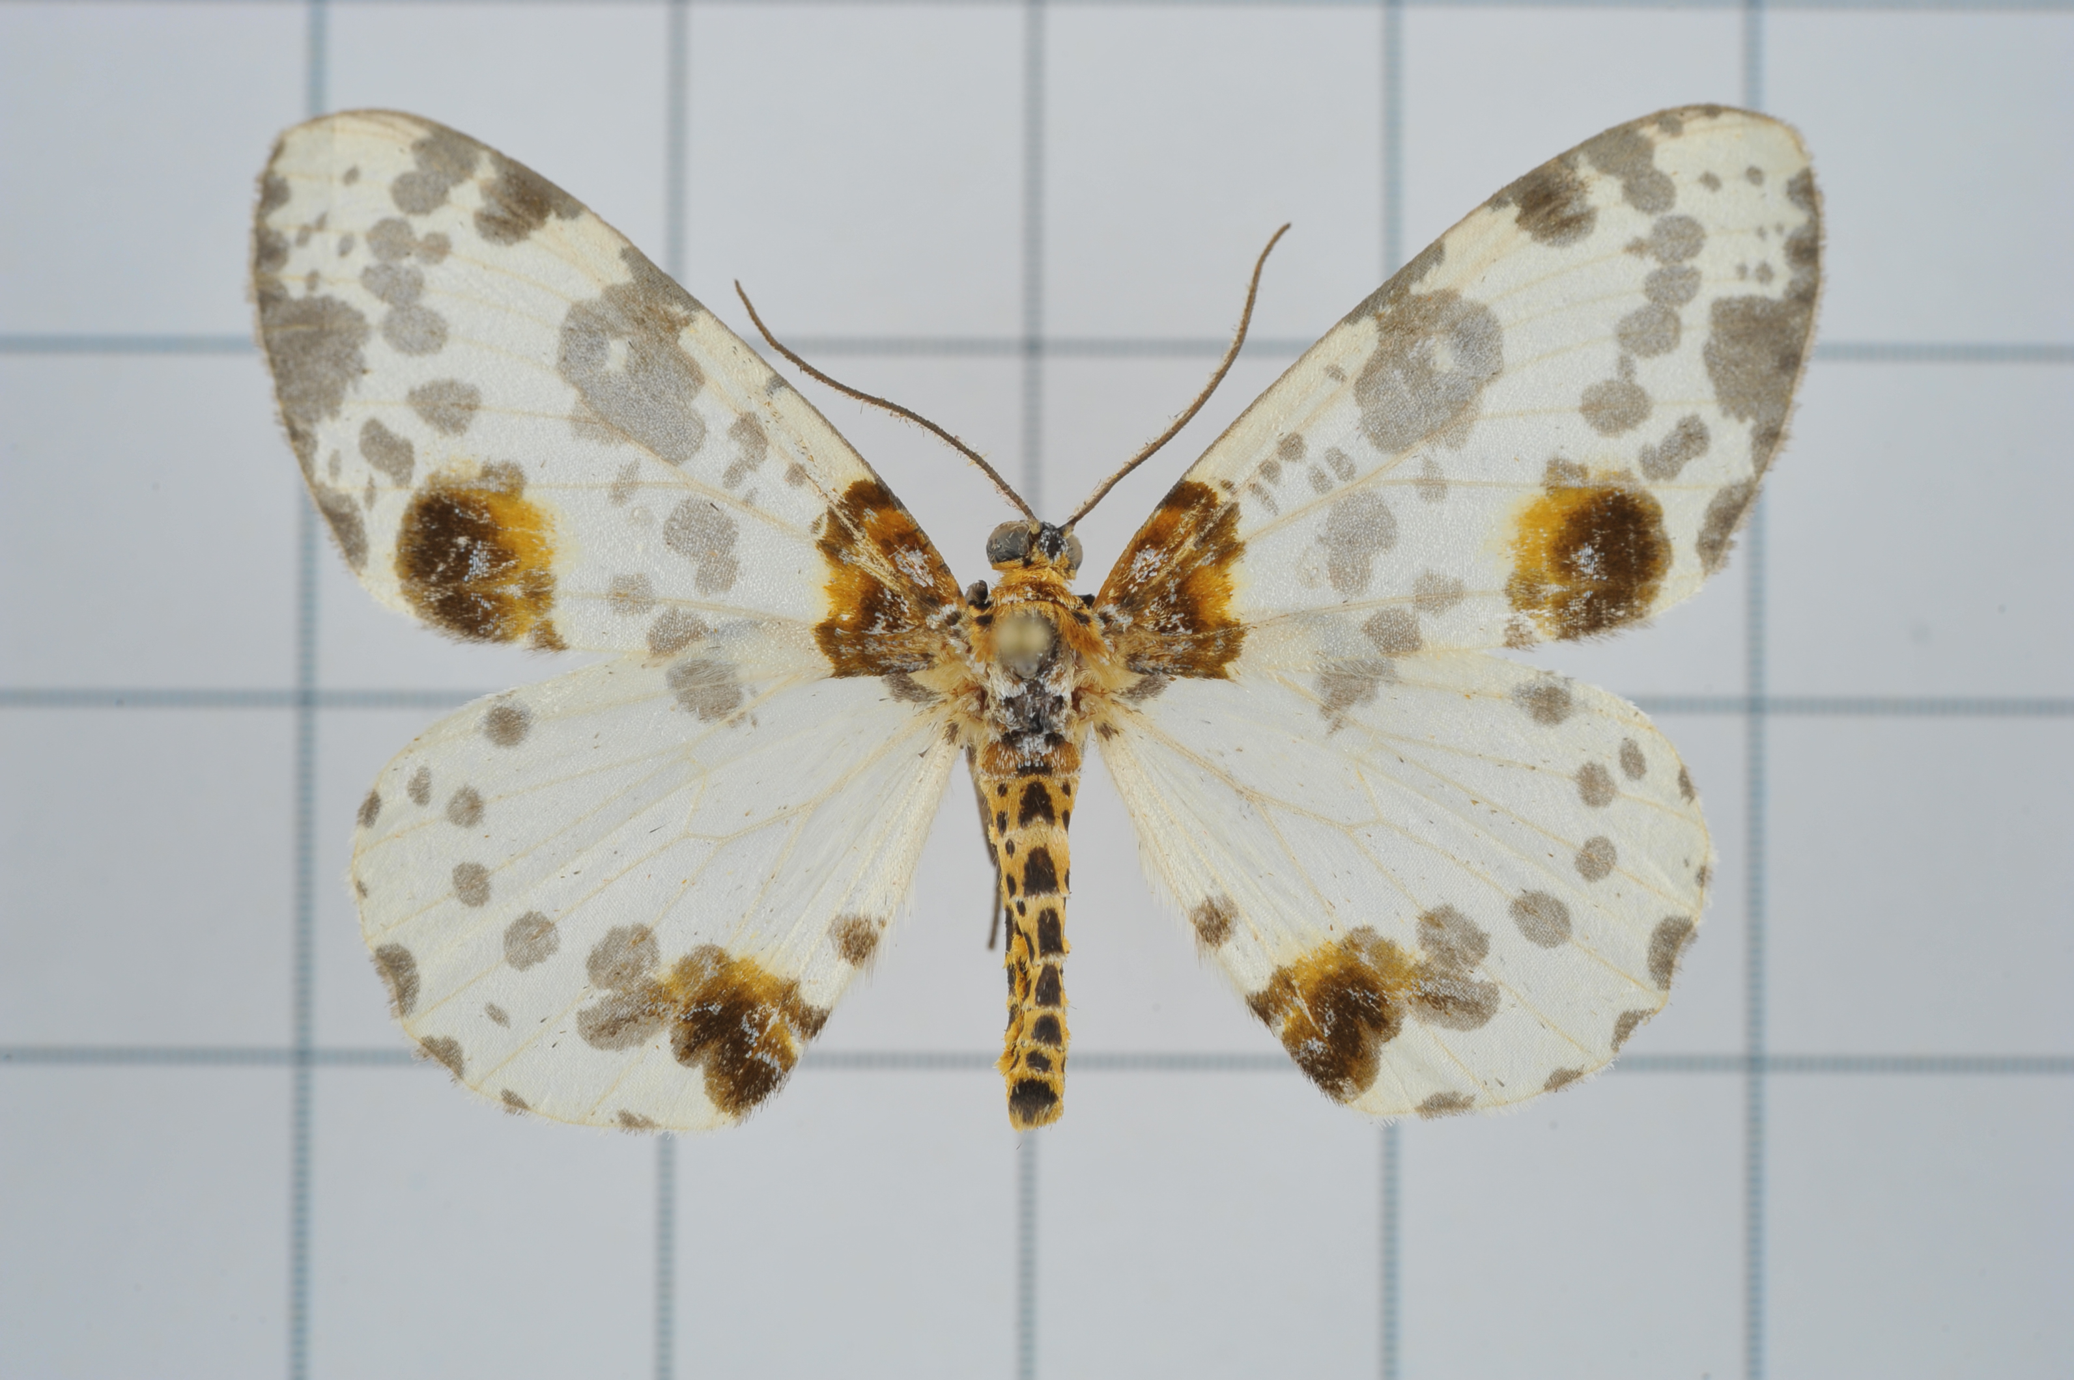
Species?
Abraxas adilluminata
